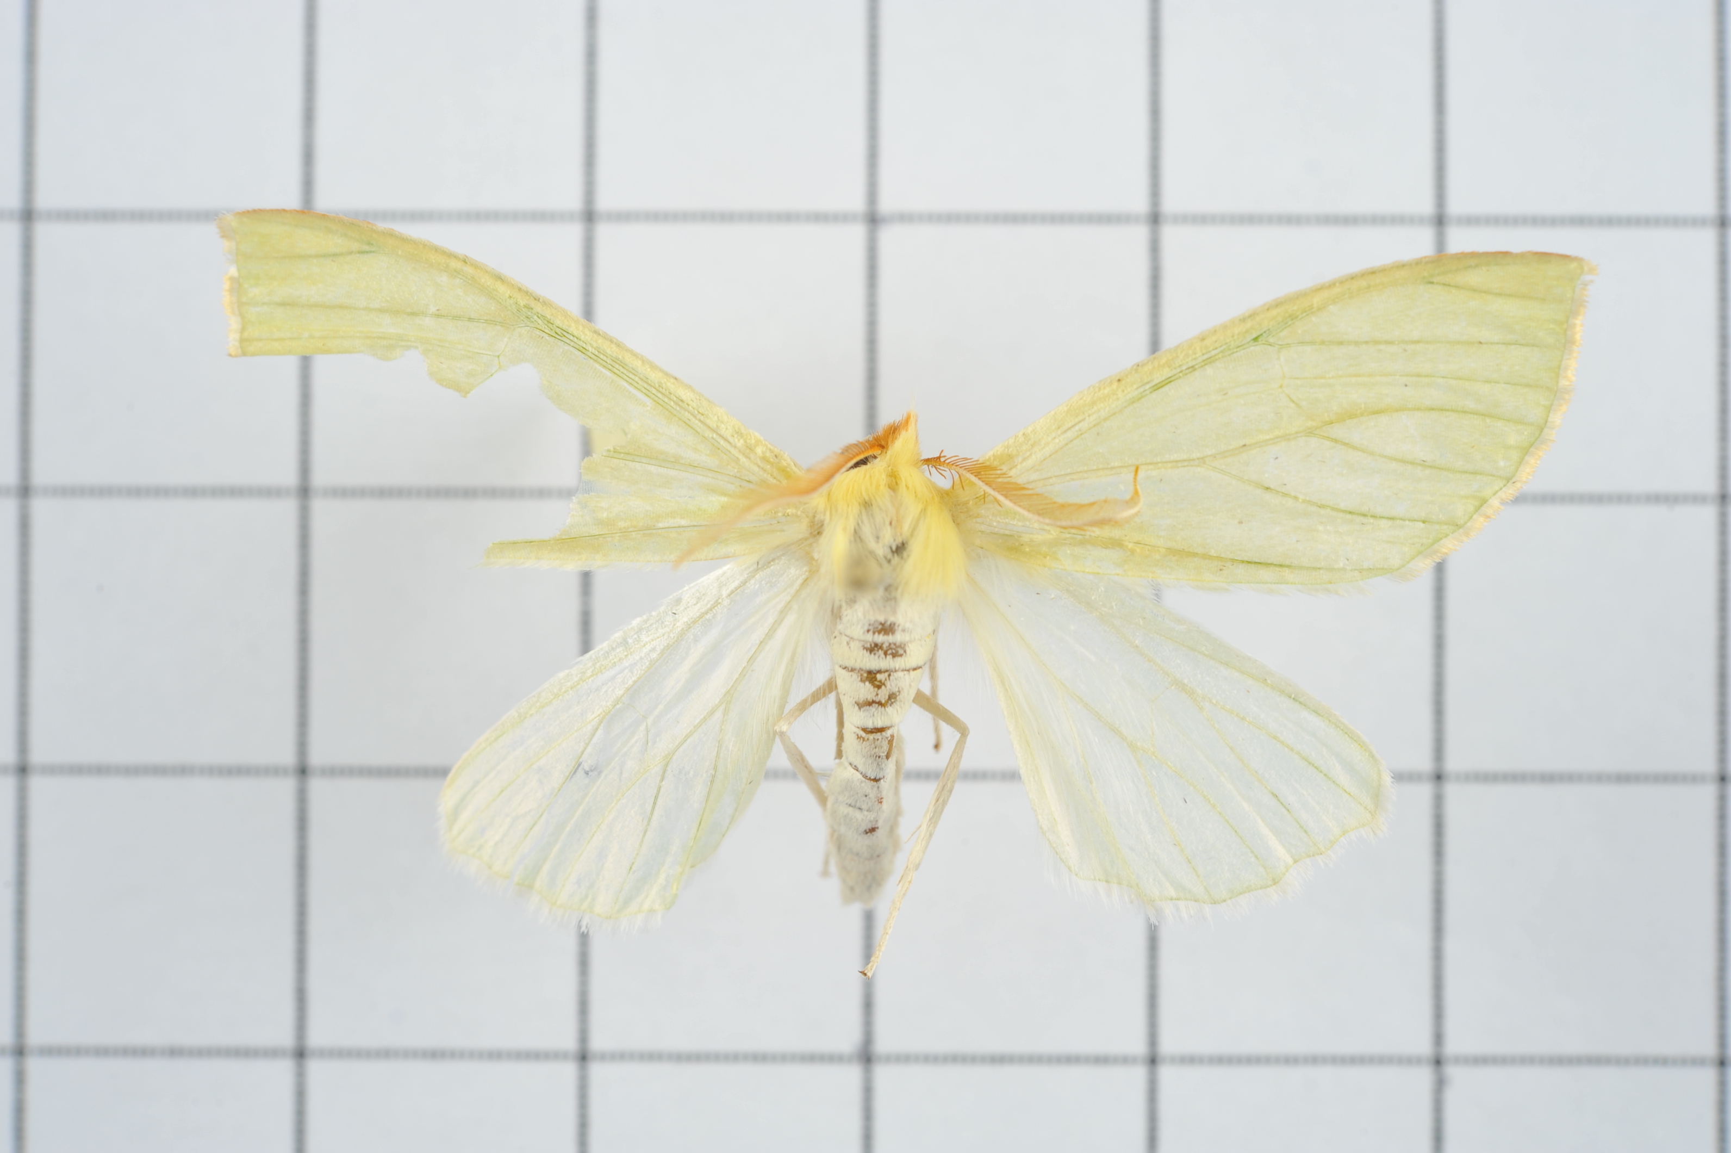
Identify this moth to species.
Doratoptera lutea
